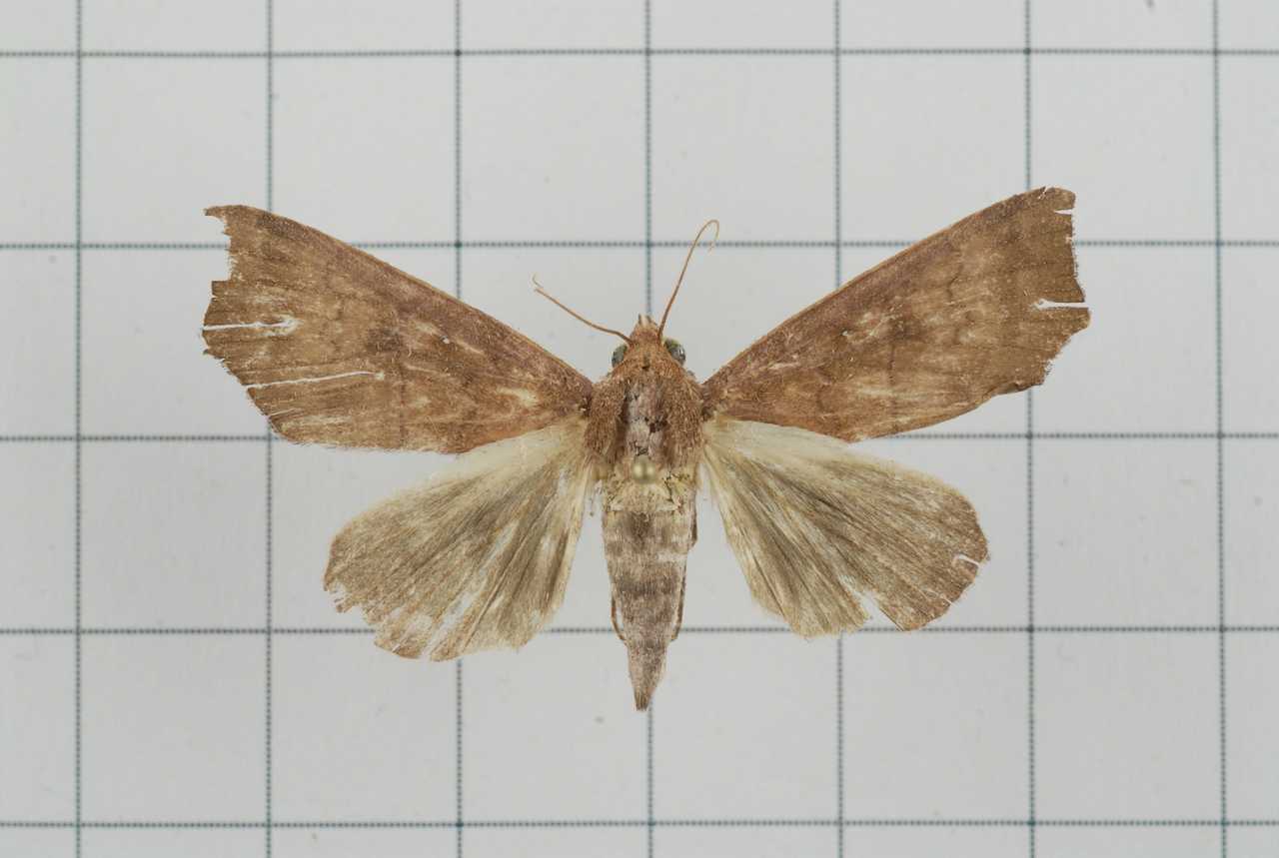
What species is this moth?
Rusicada privata
